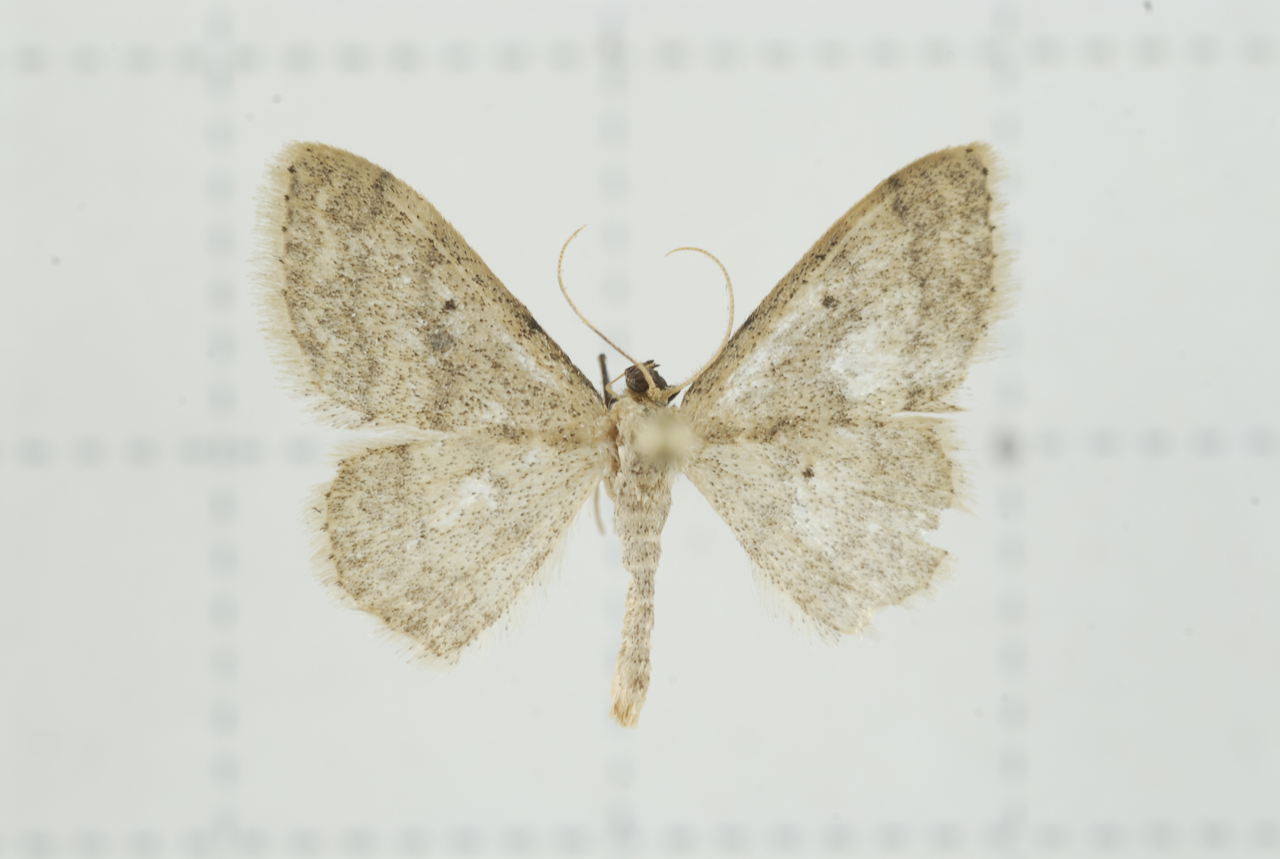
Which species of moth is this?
Idaea taiwana
